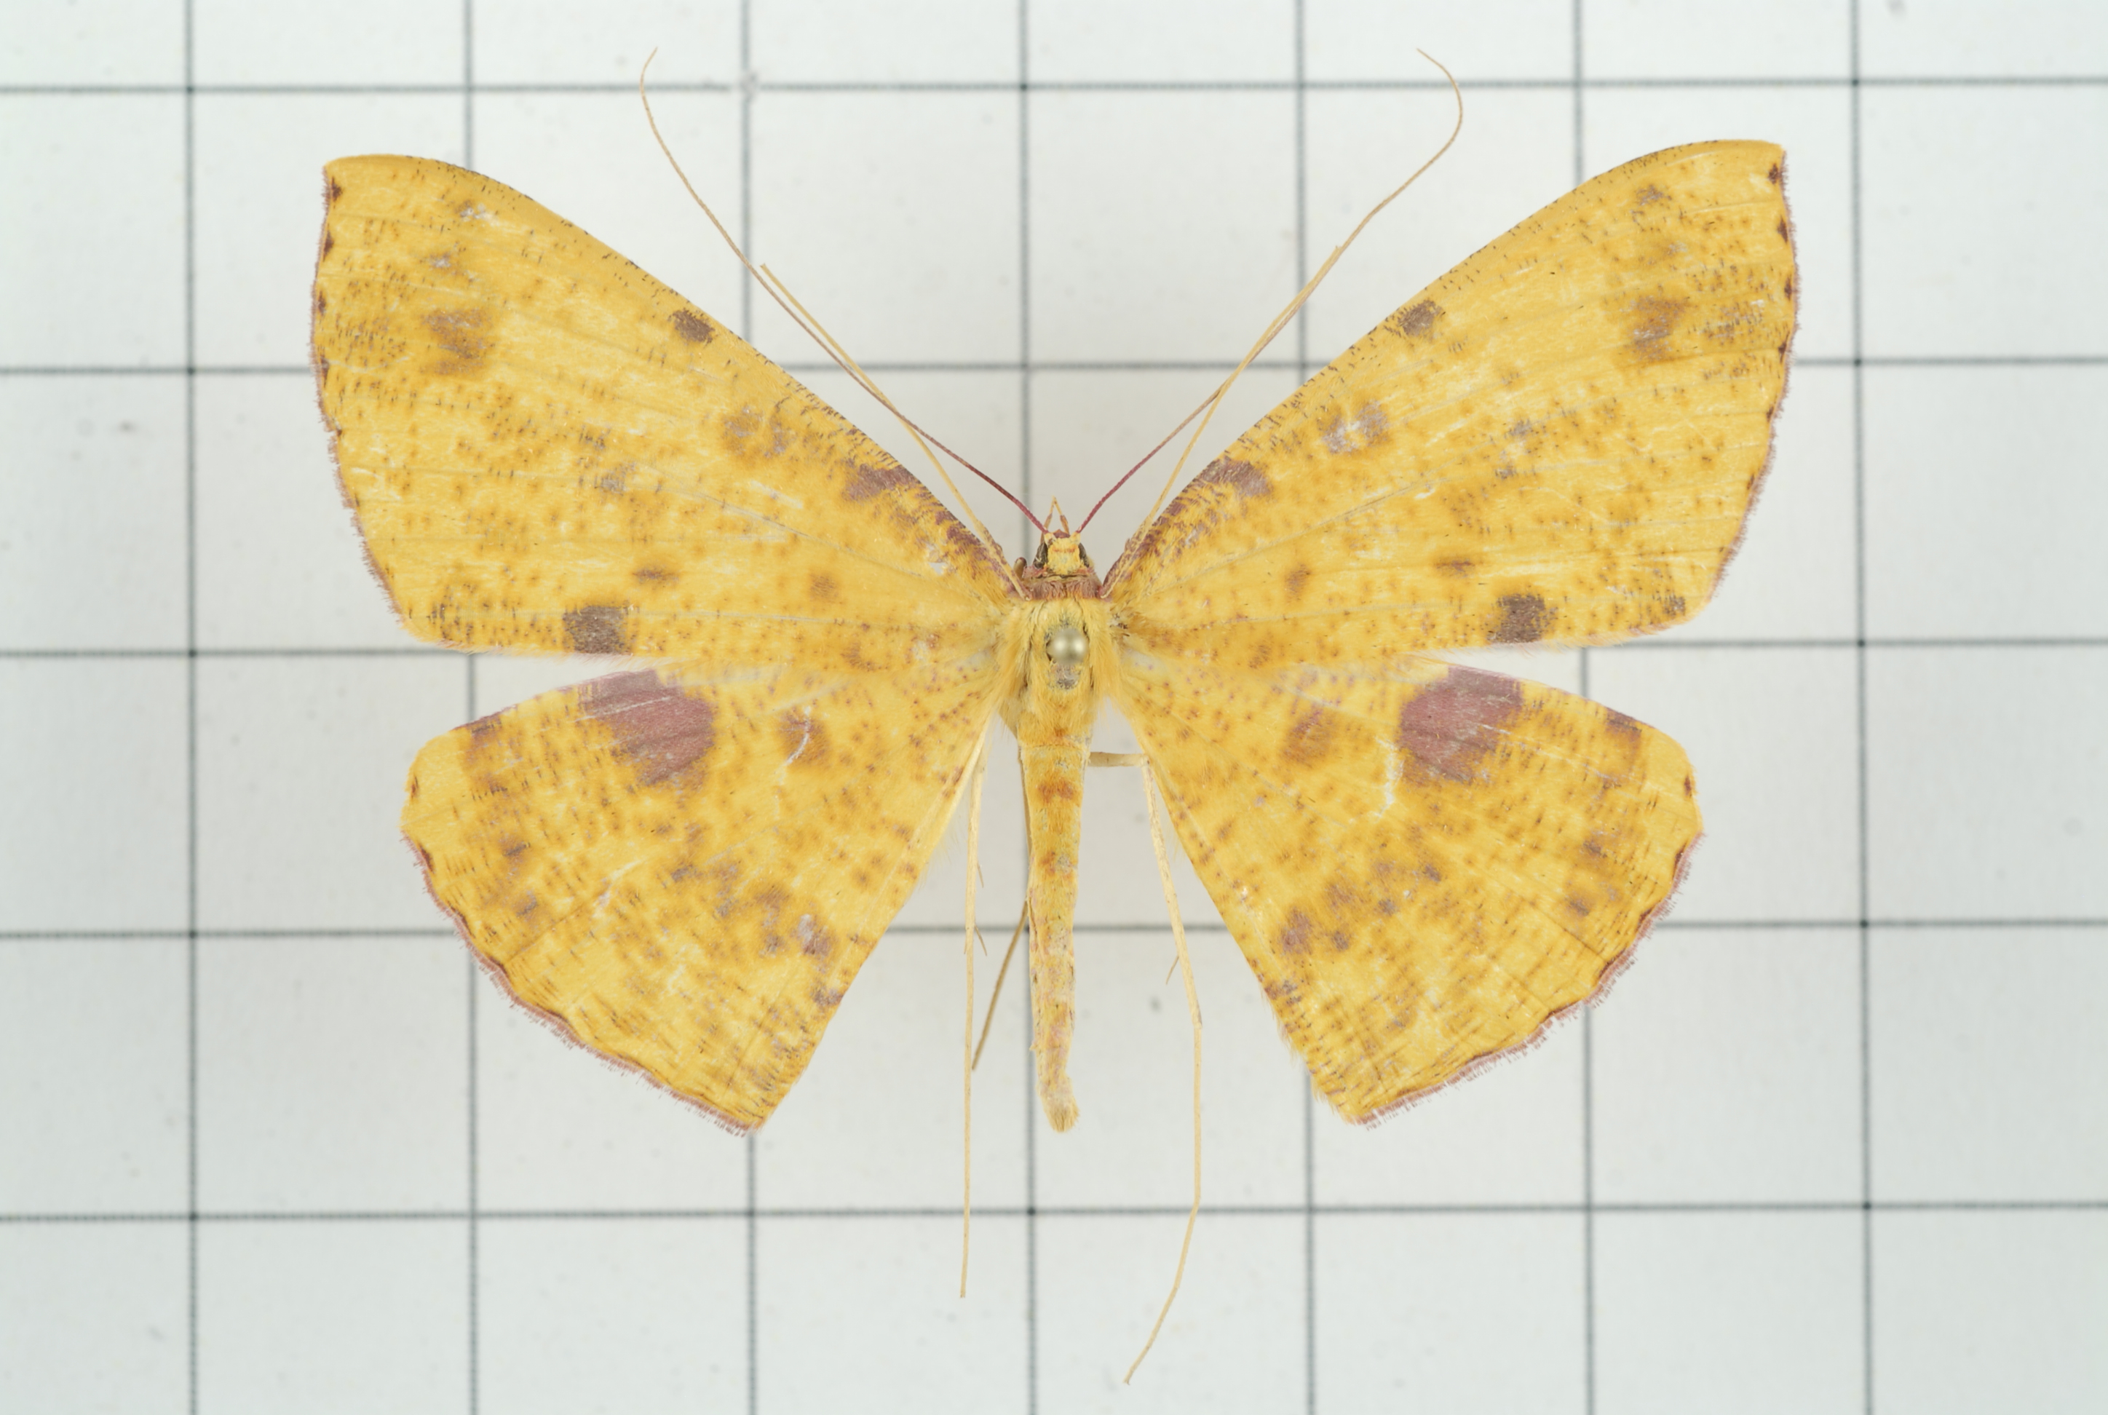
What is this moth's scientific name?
Eumelea ludovicata ludovicata
